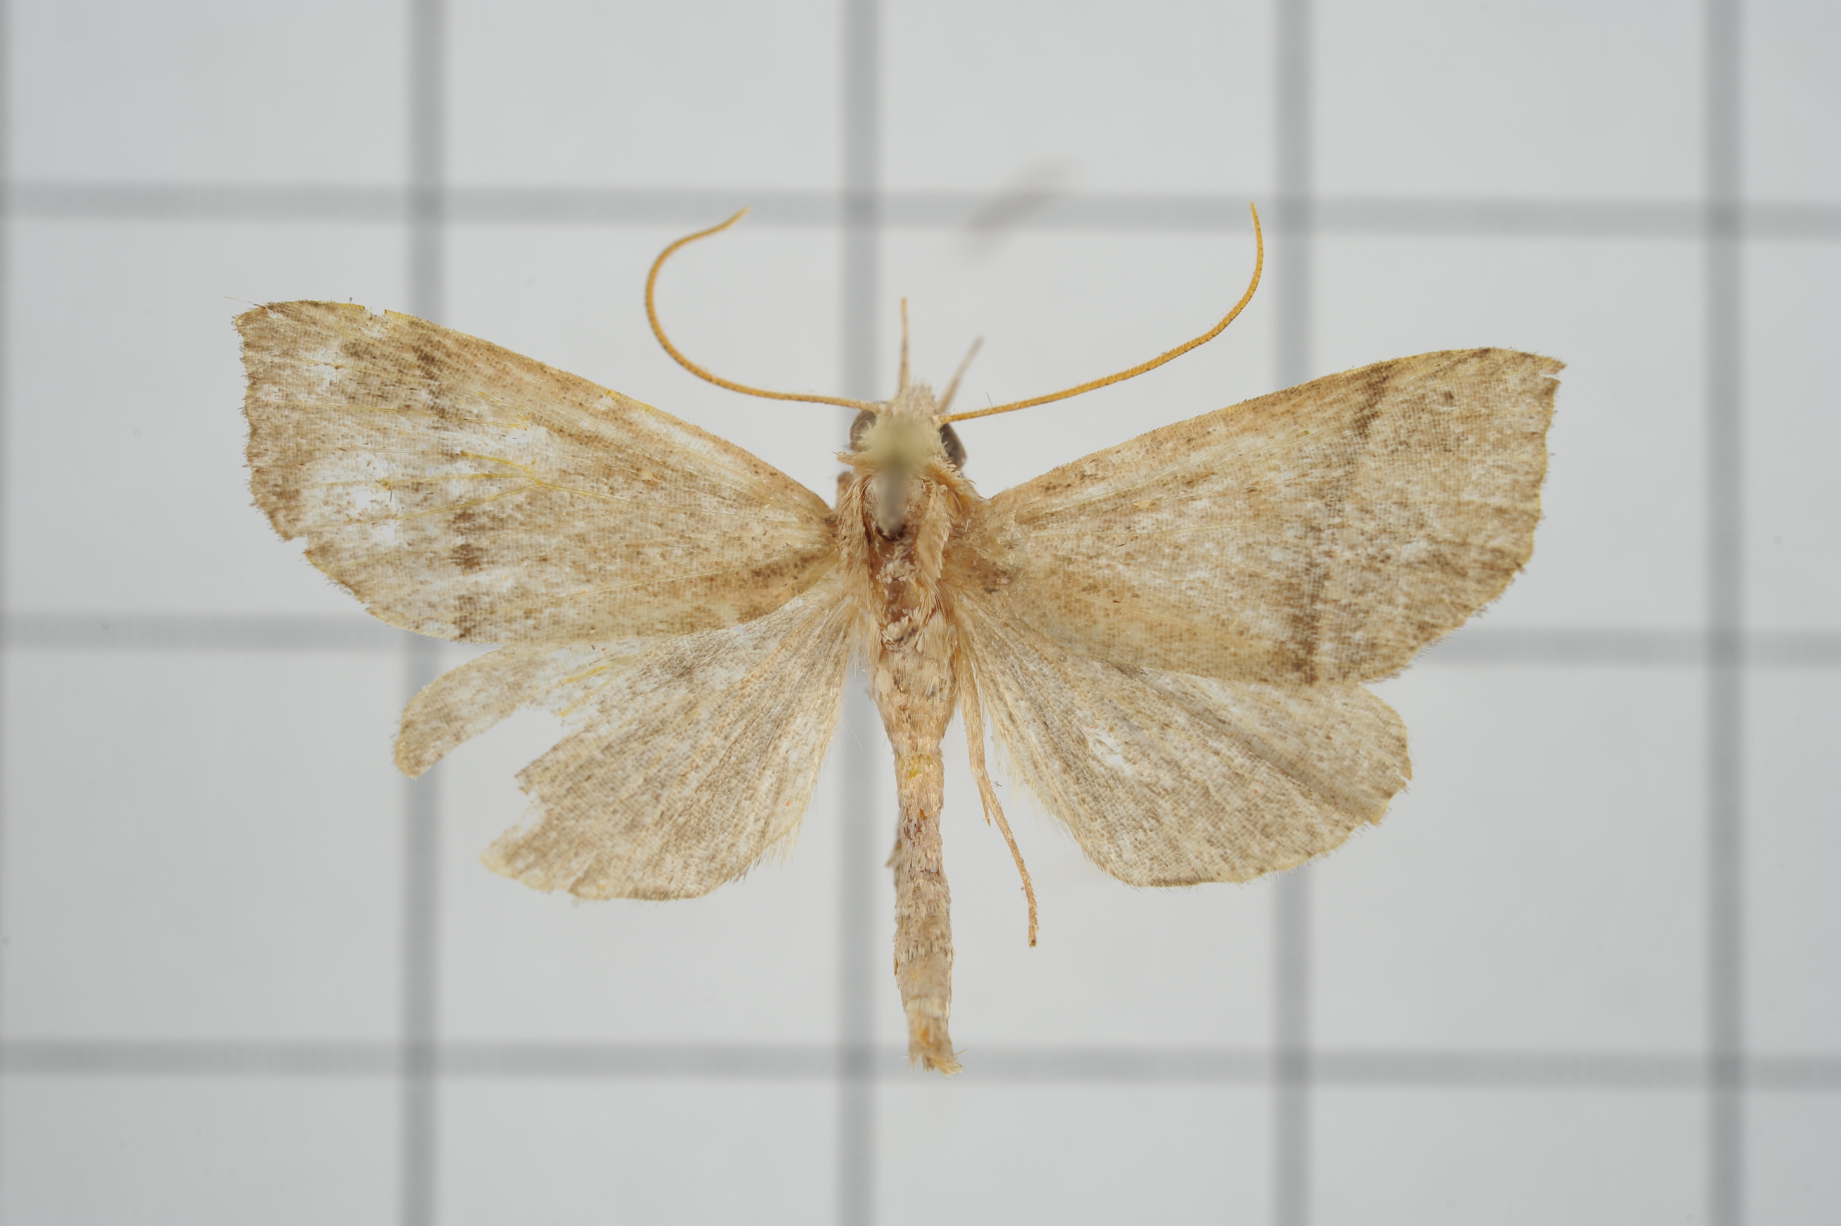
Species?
Hepatica irrorata
